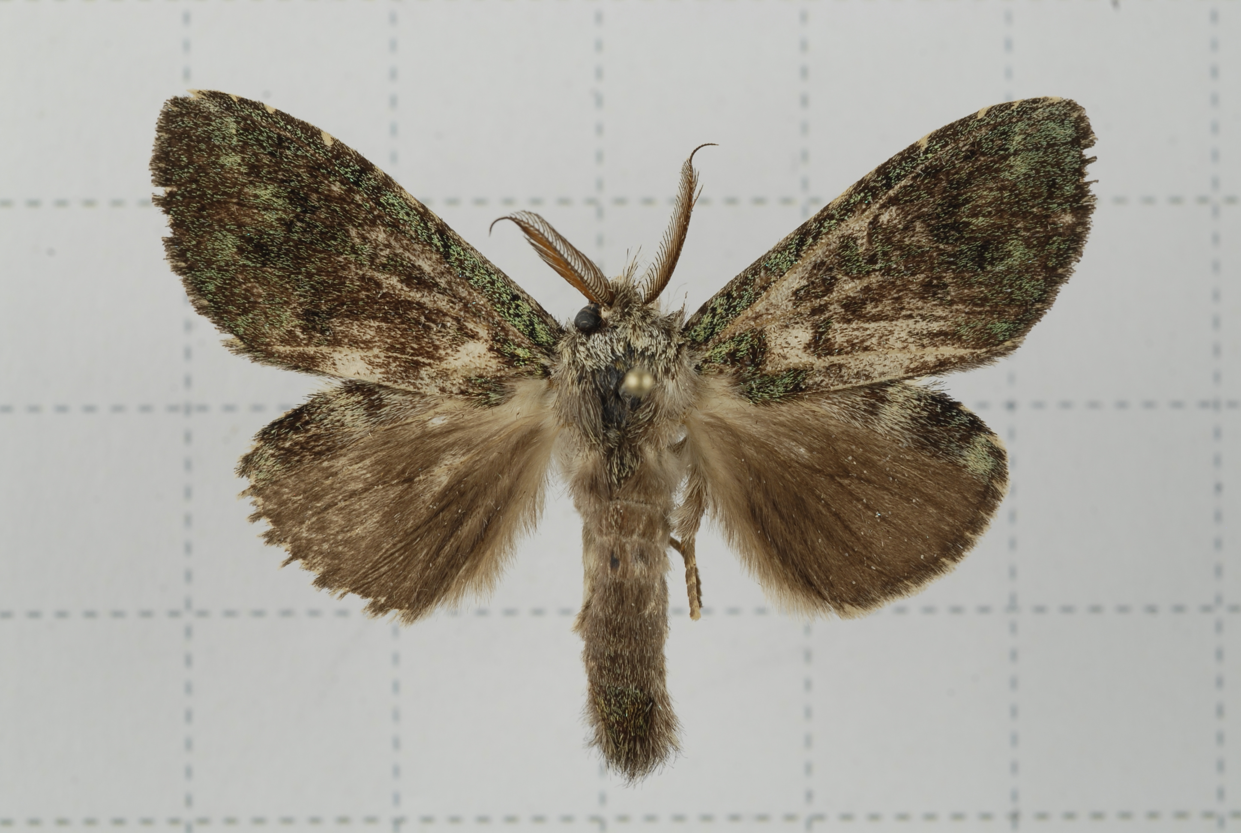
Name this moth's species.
Syntypistis cyanea cyanea
